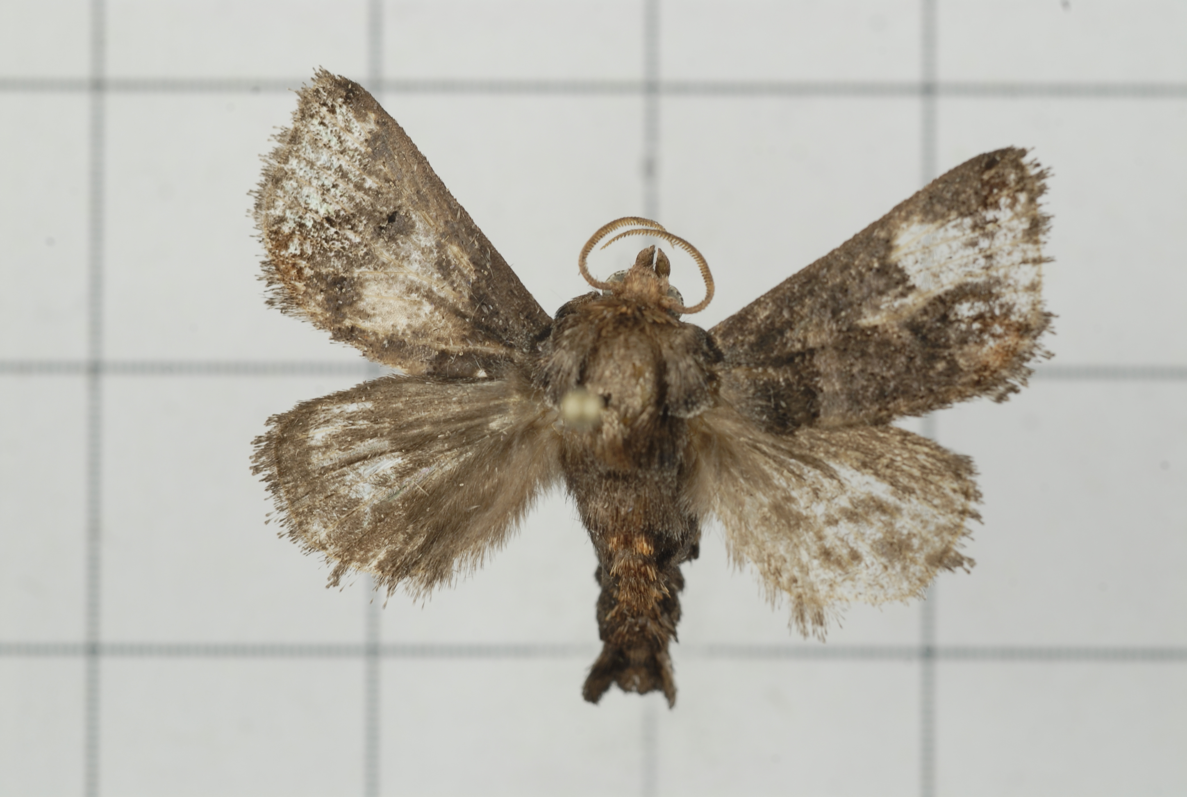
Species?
Phlossa conjuncta
